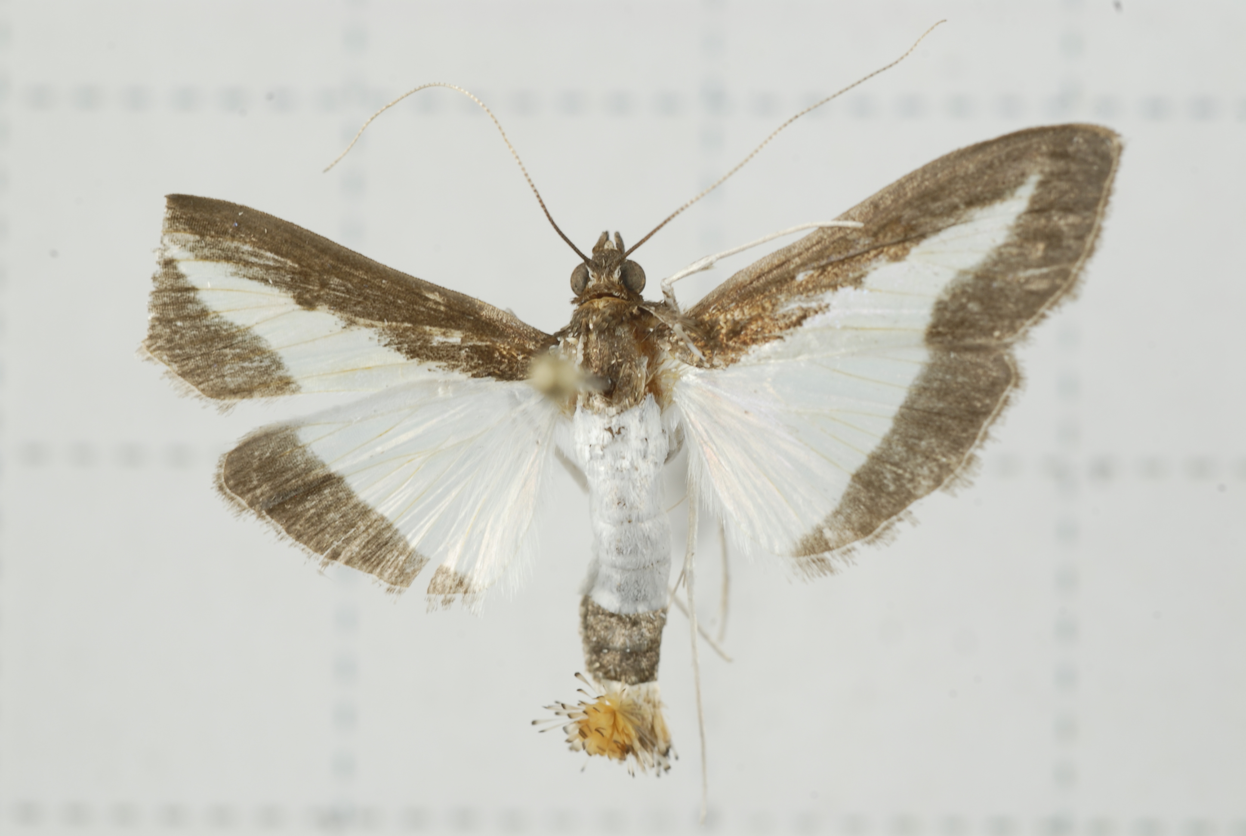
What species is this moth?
Diaphania indica
